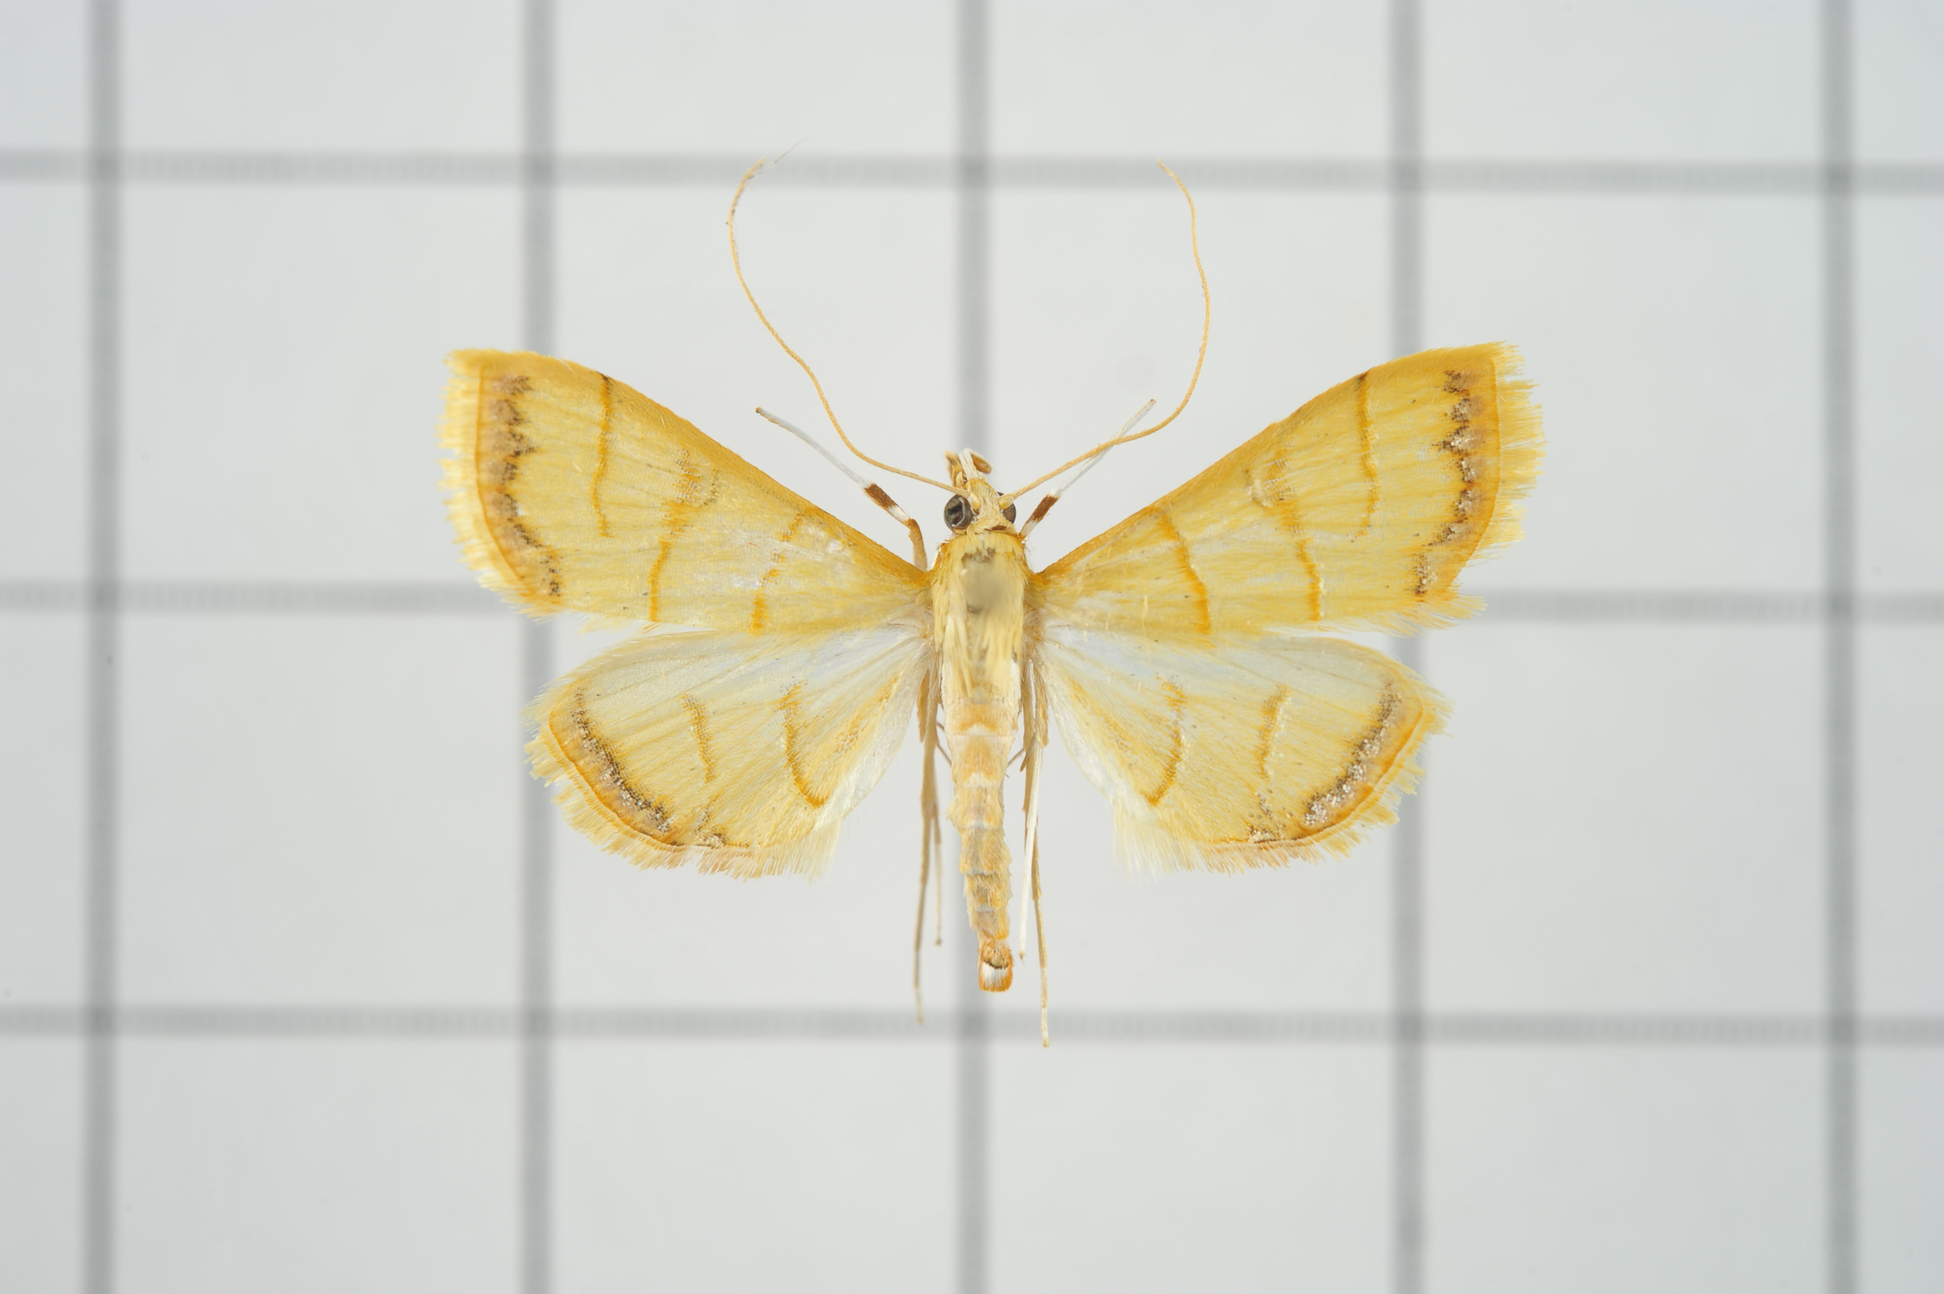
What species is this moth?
Pagyda lustralis
